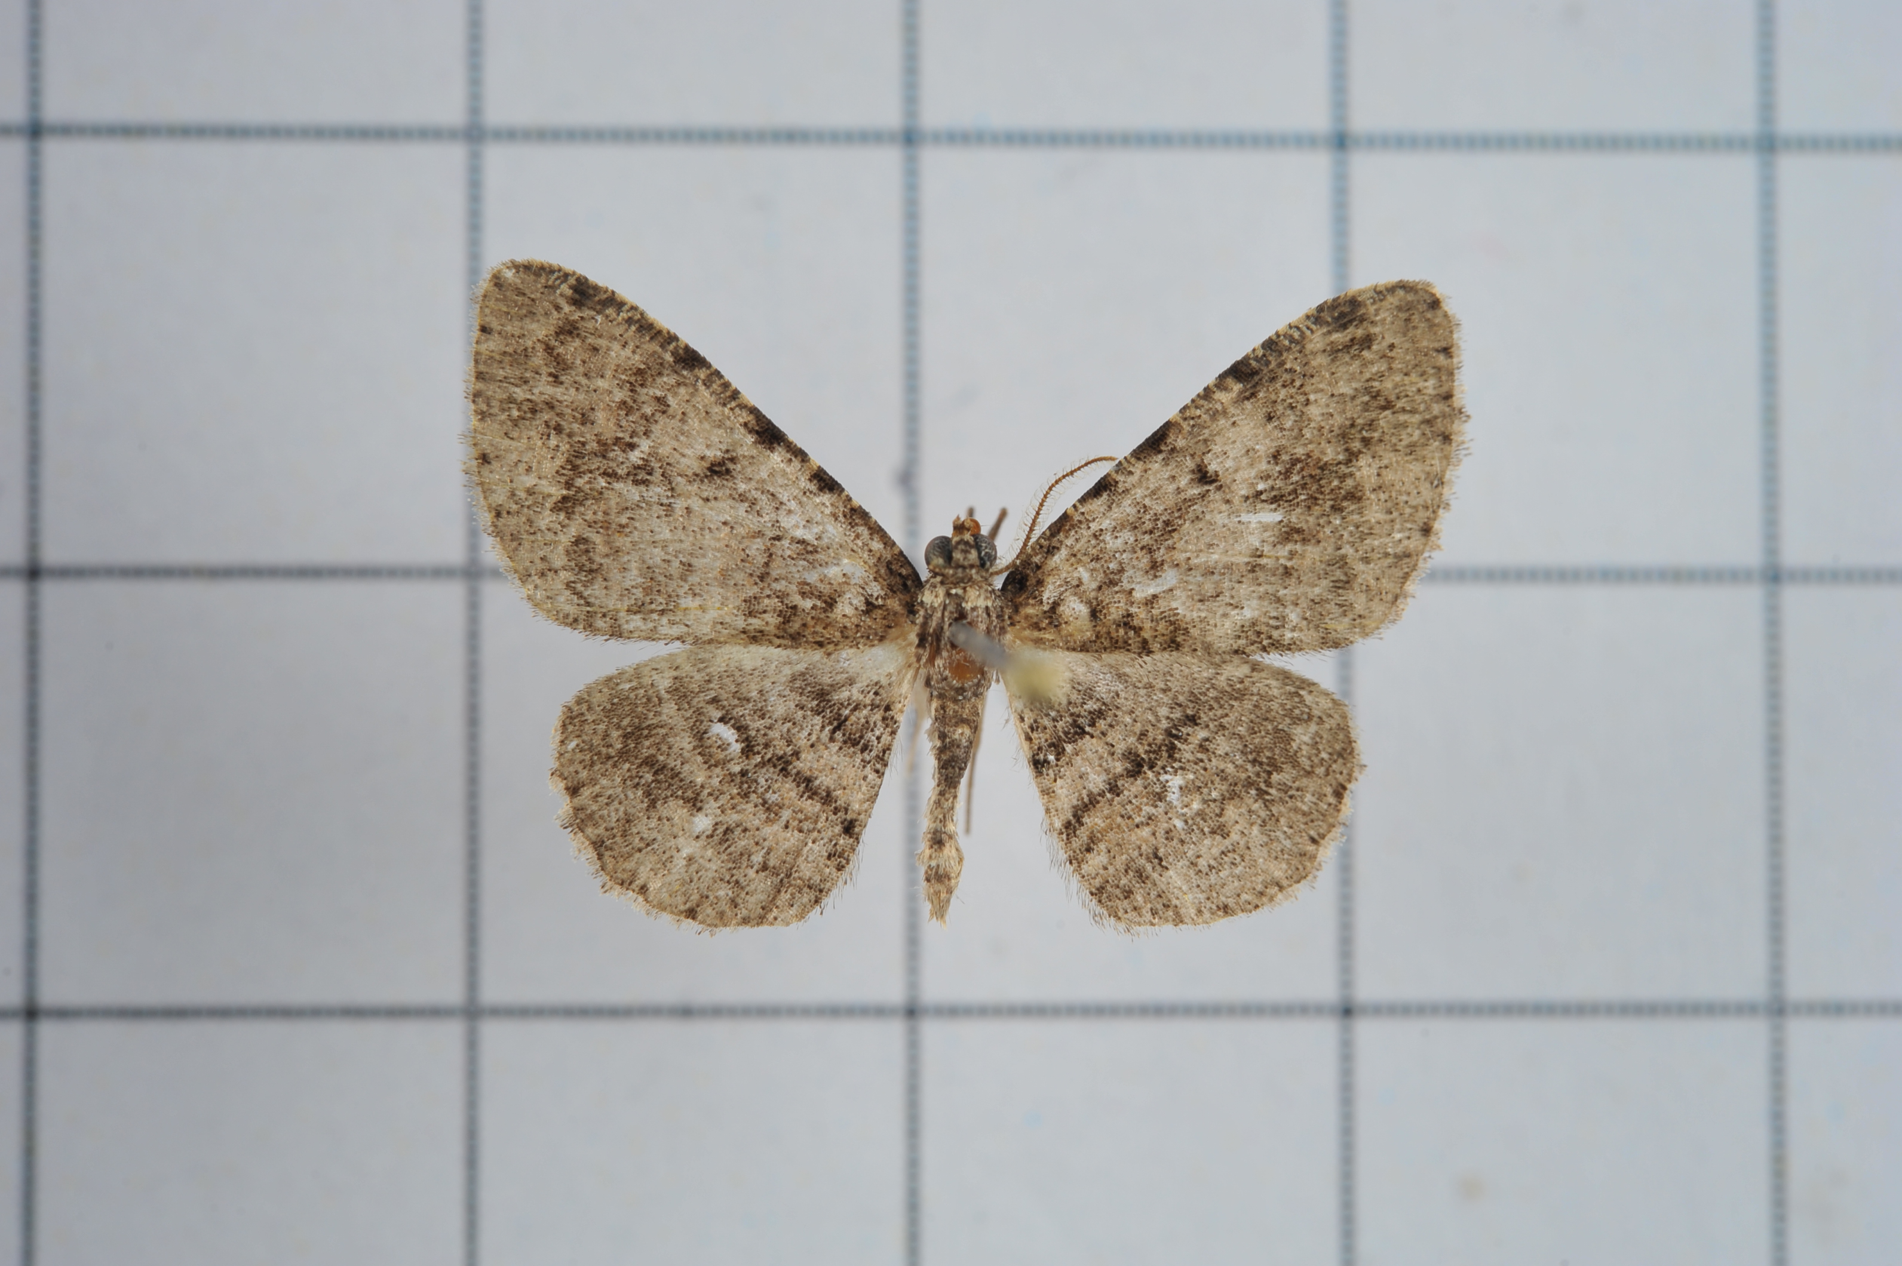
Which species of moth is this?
Calcyopa difoveata
